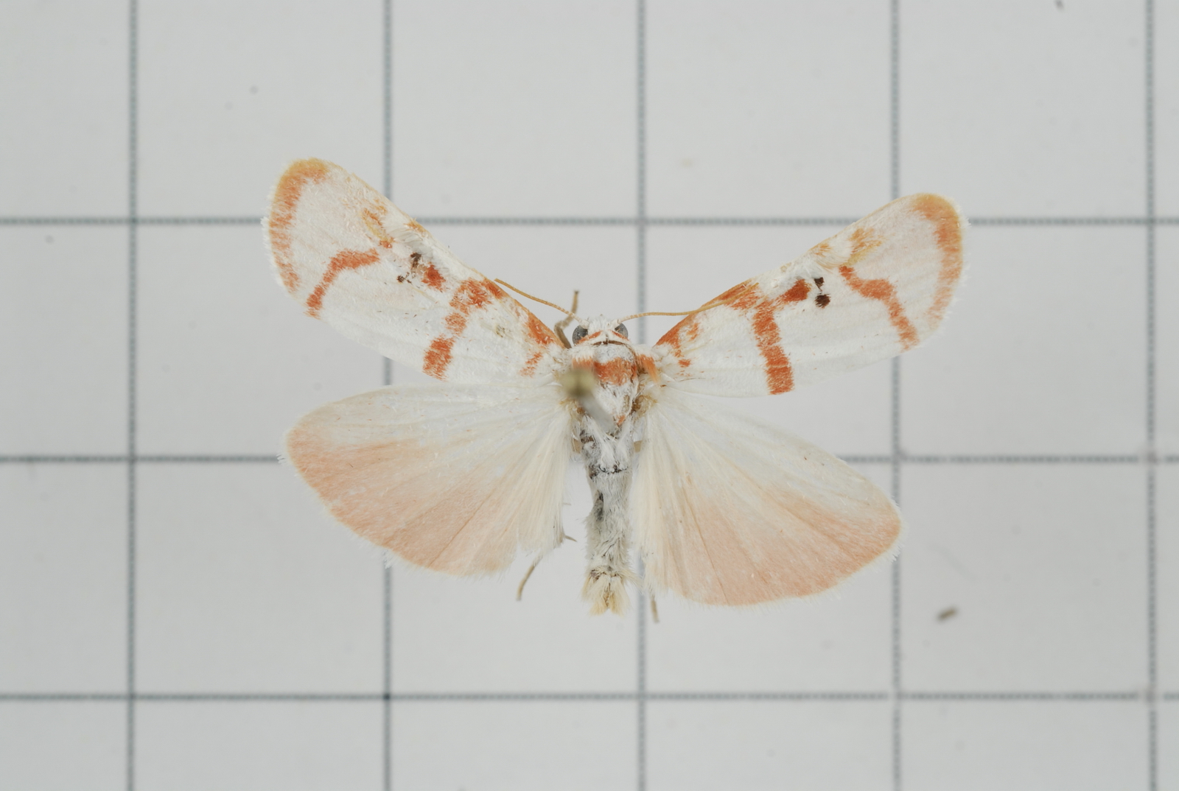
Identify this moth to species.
Cyana hamata hamata
